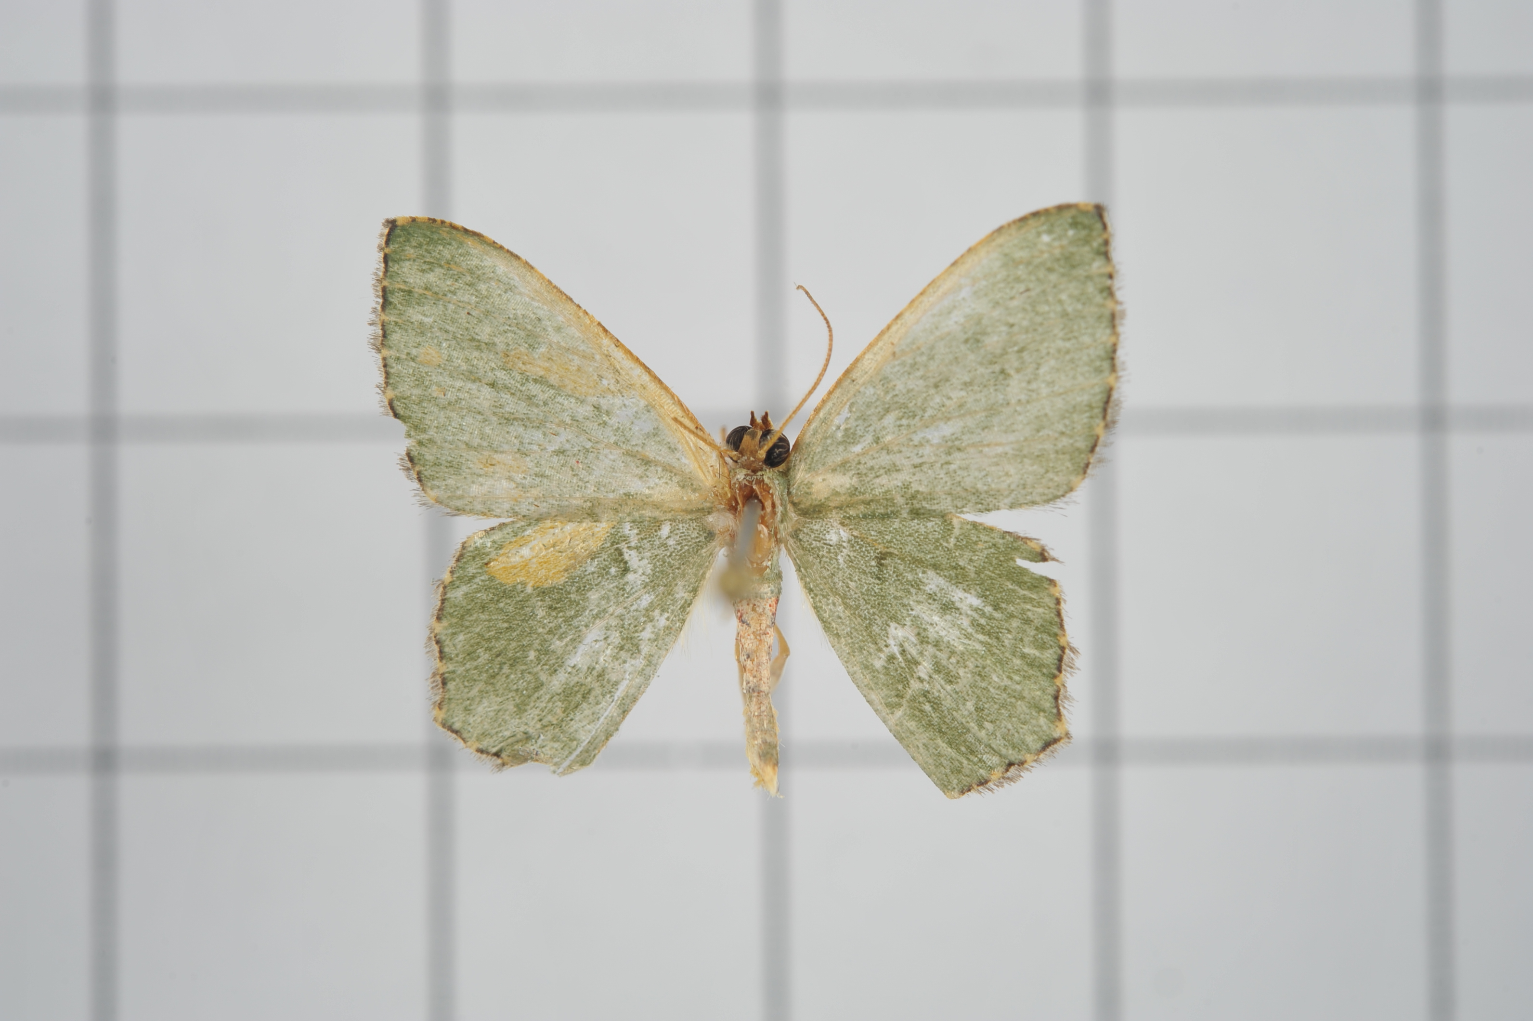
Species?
Hemithea tritonaria
